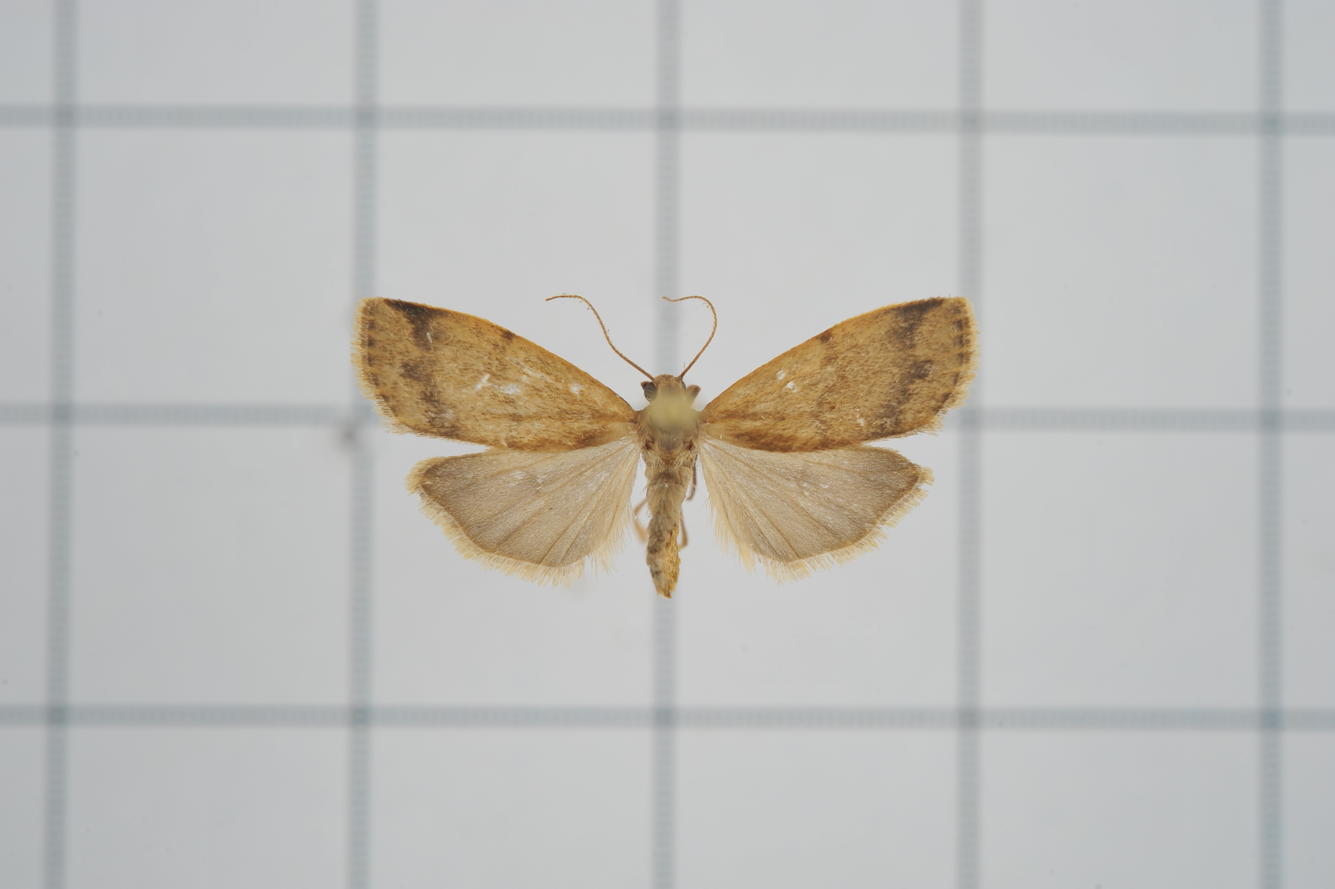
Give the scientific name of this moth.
Mithuna wilemani
